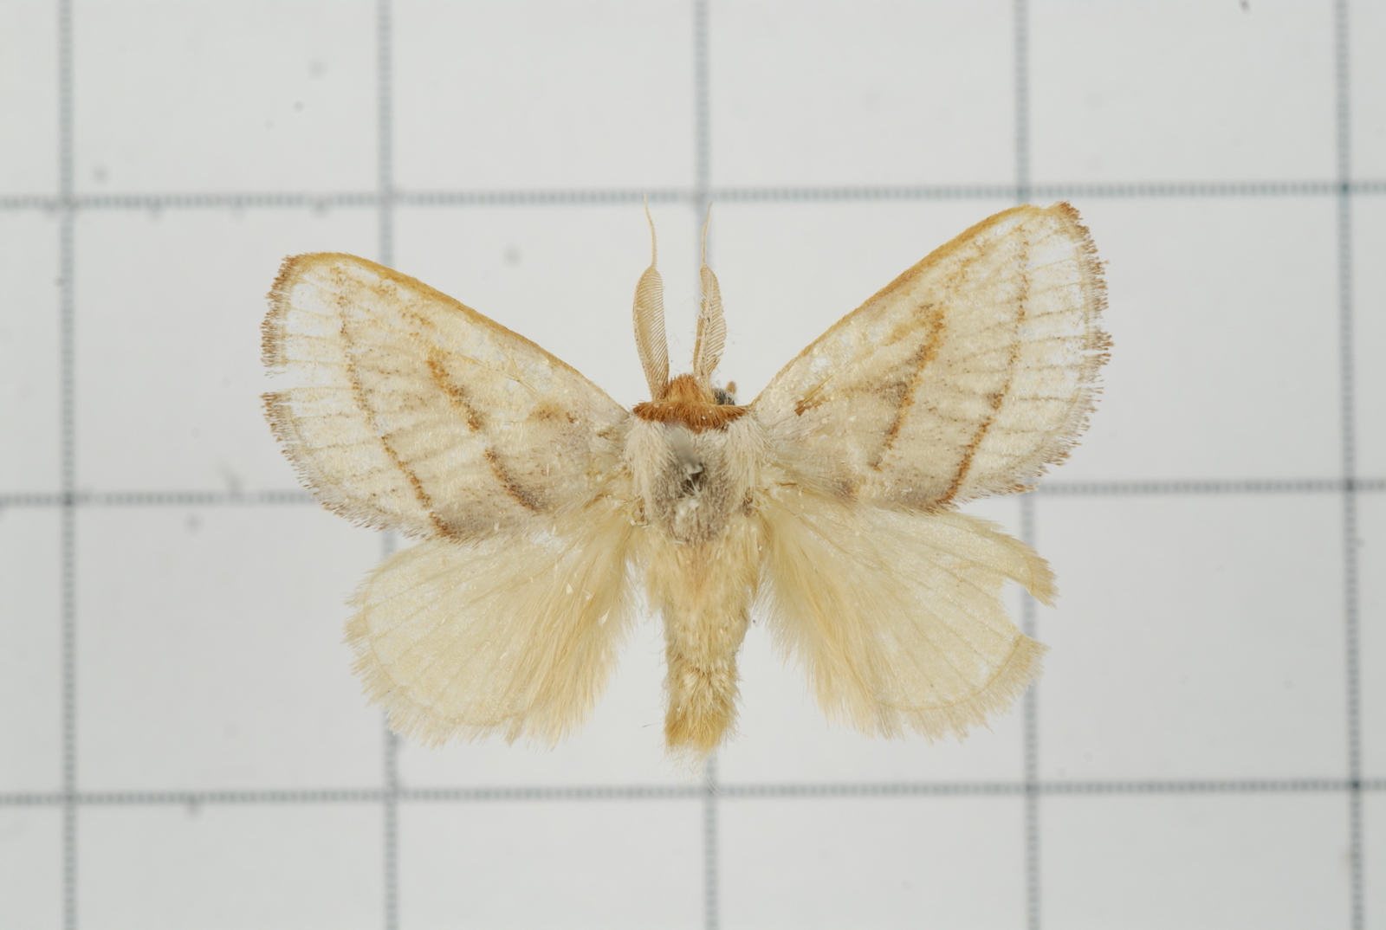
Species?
Cania heppneri
